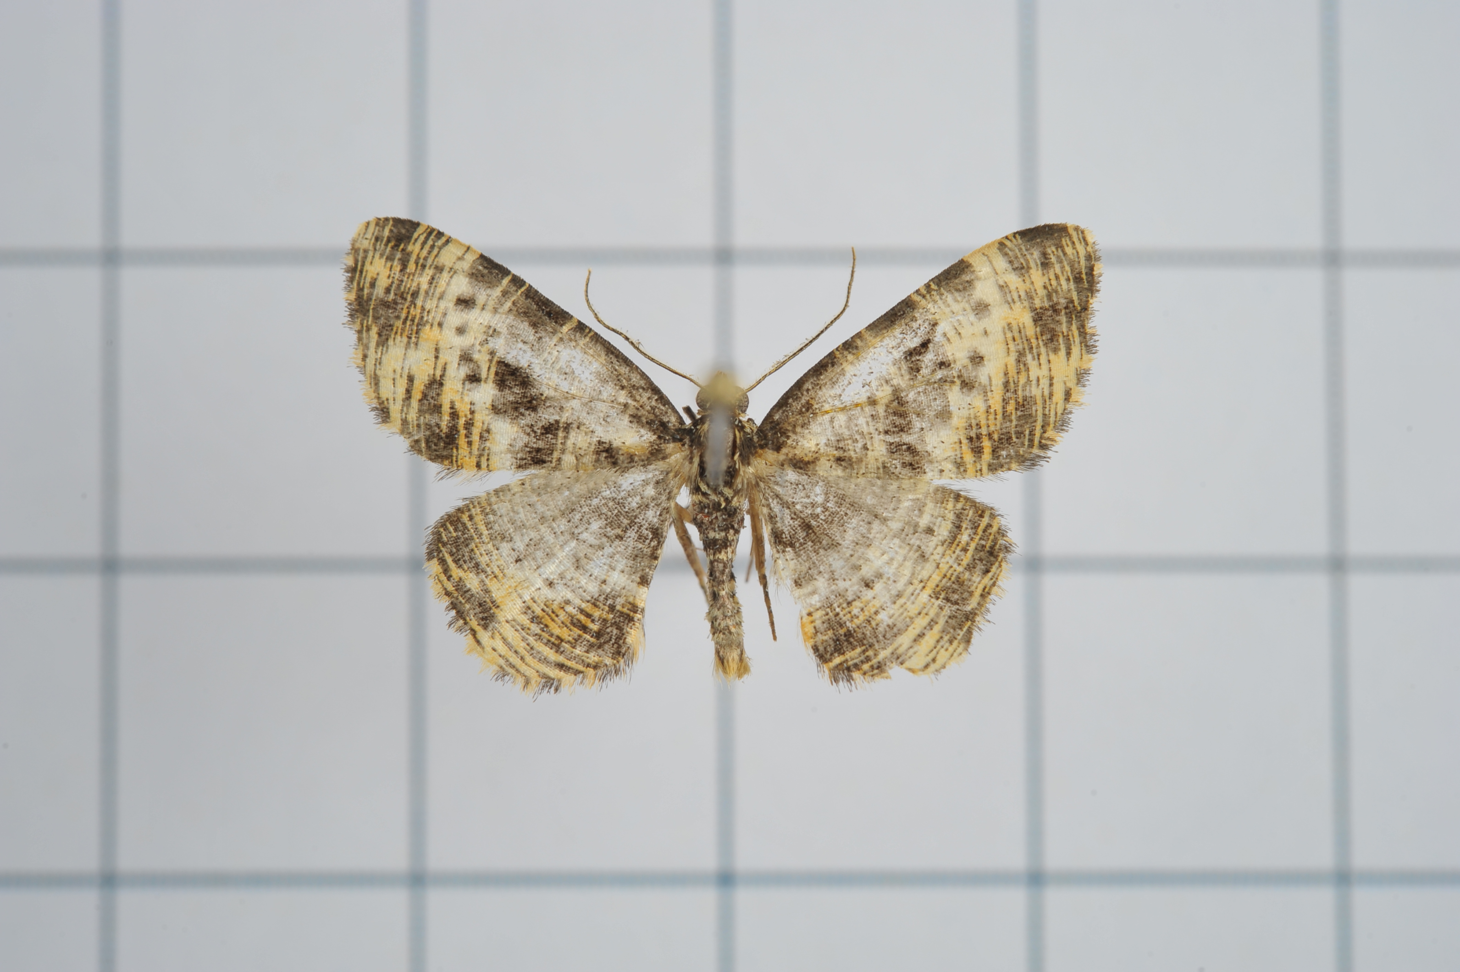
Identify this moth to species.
Monocerotesa virgata
